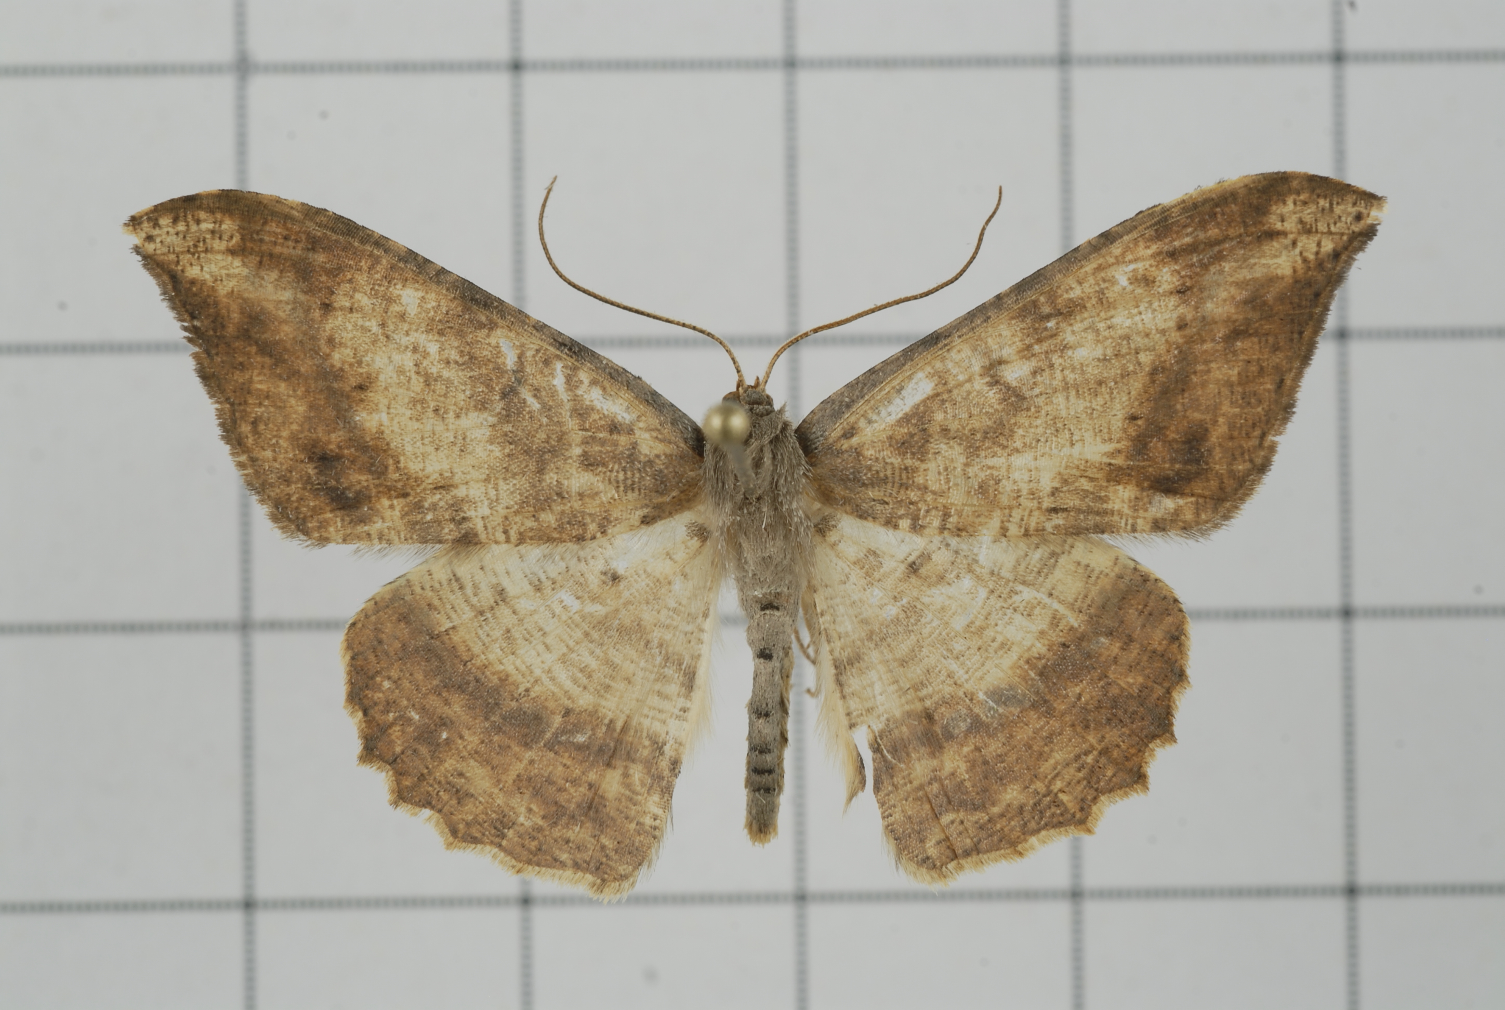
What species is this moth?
Luxiaria amasa amasa
